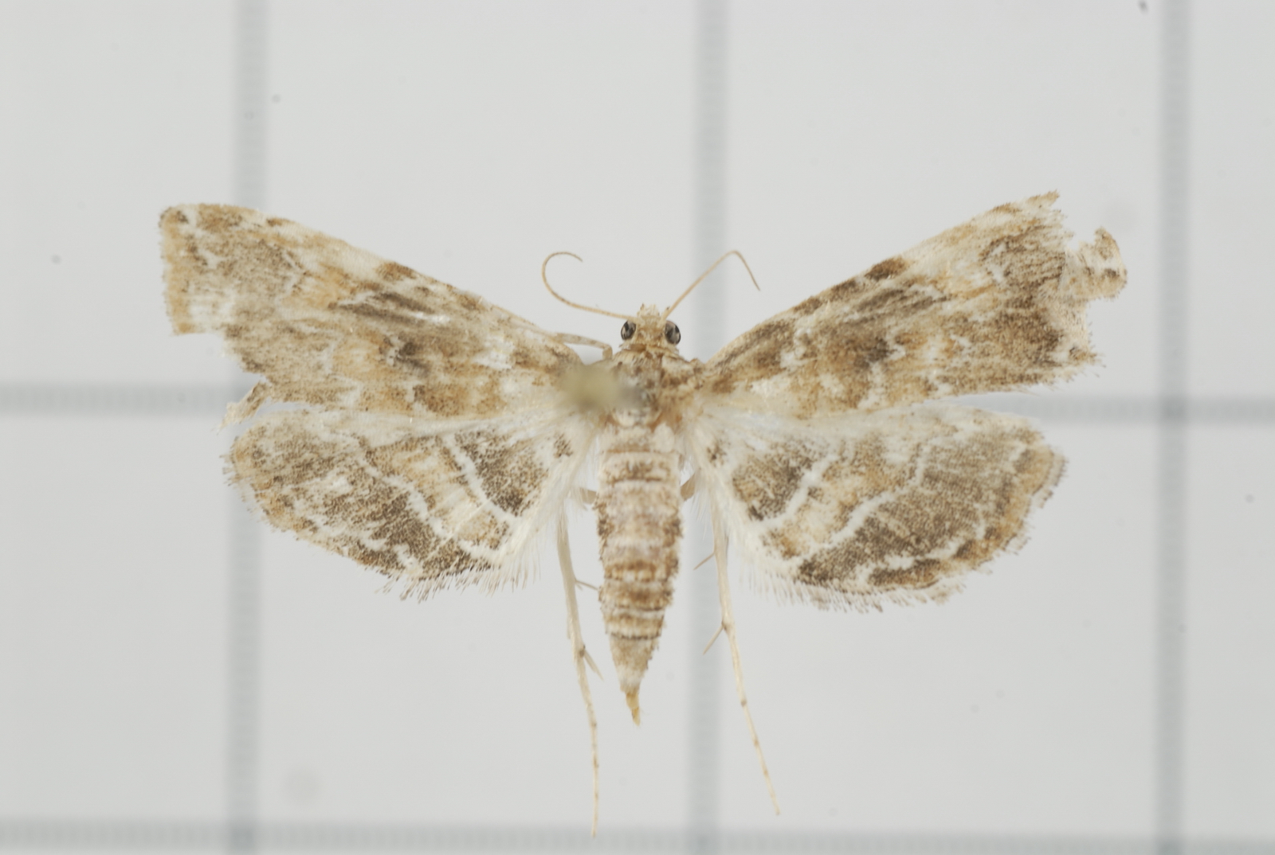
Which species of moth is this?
Elophila turbata
